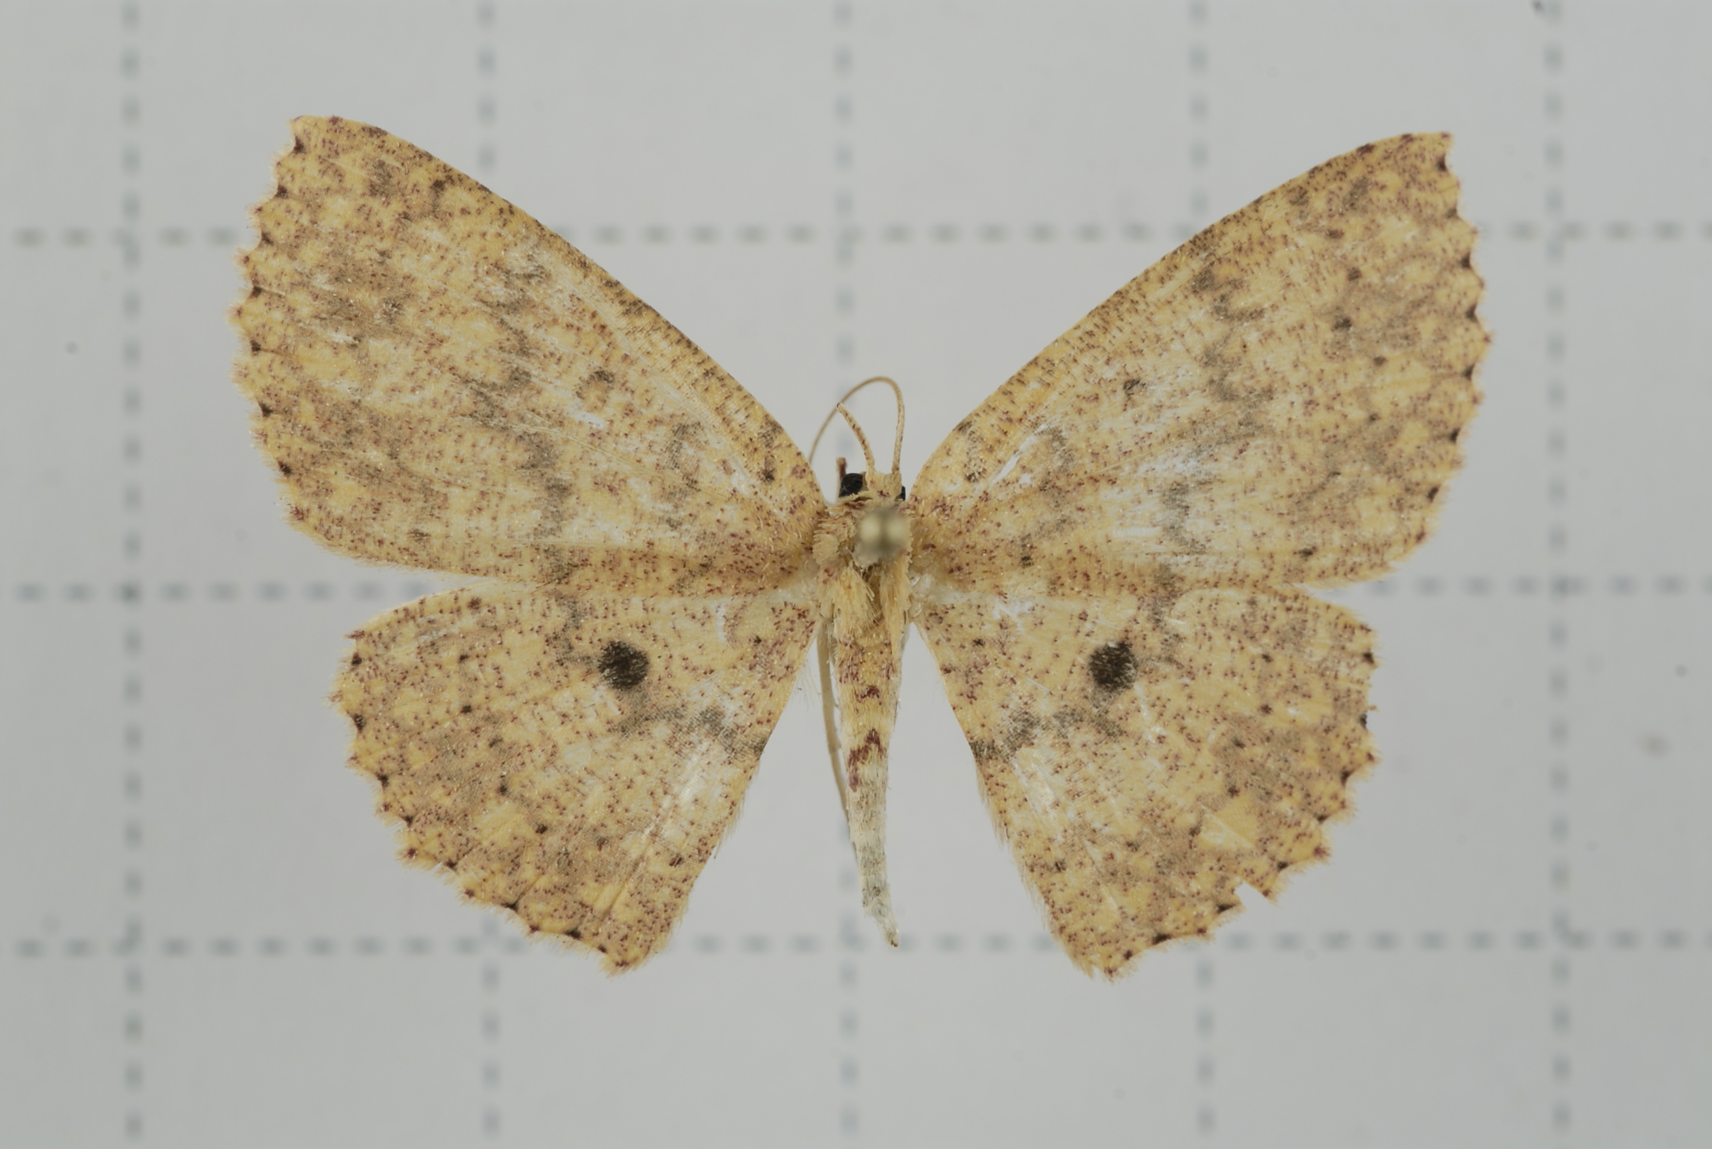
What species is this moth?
Cyclophora effeminata
